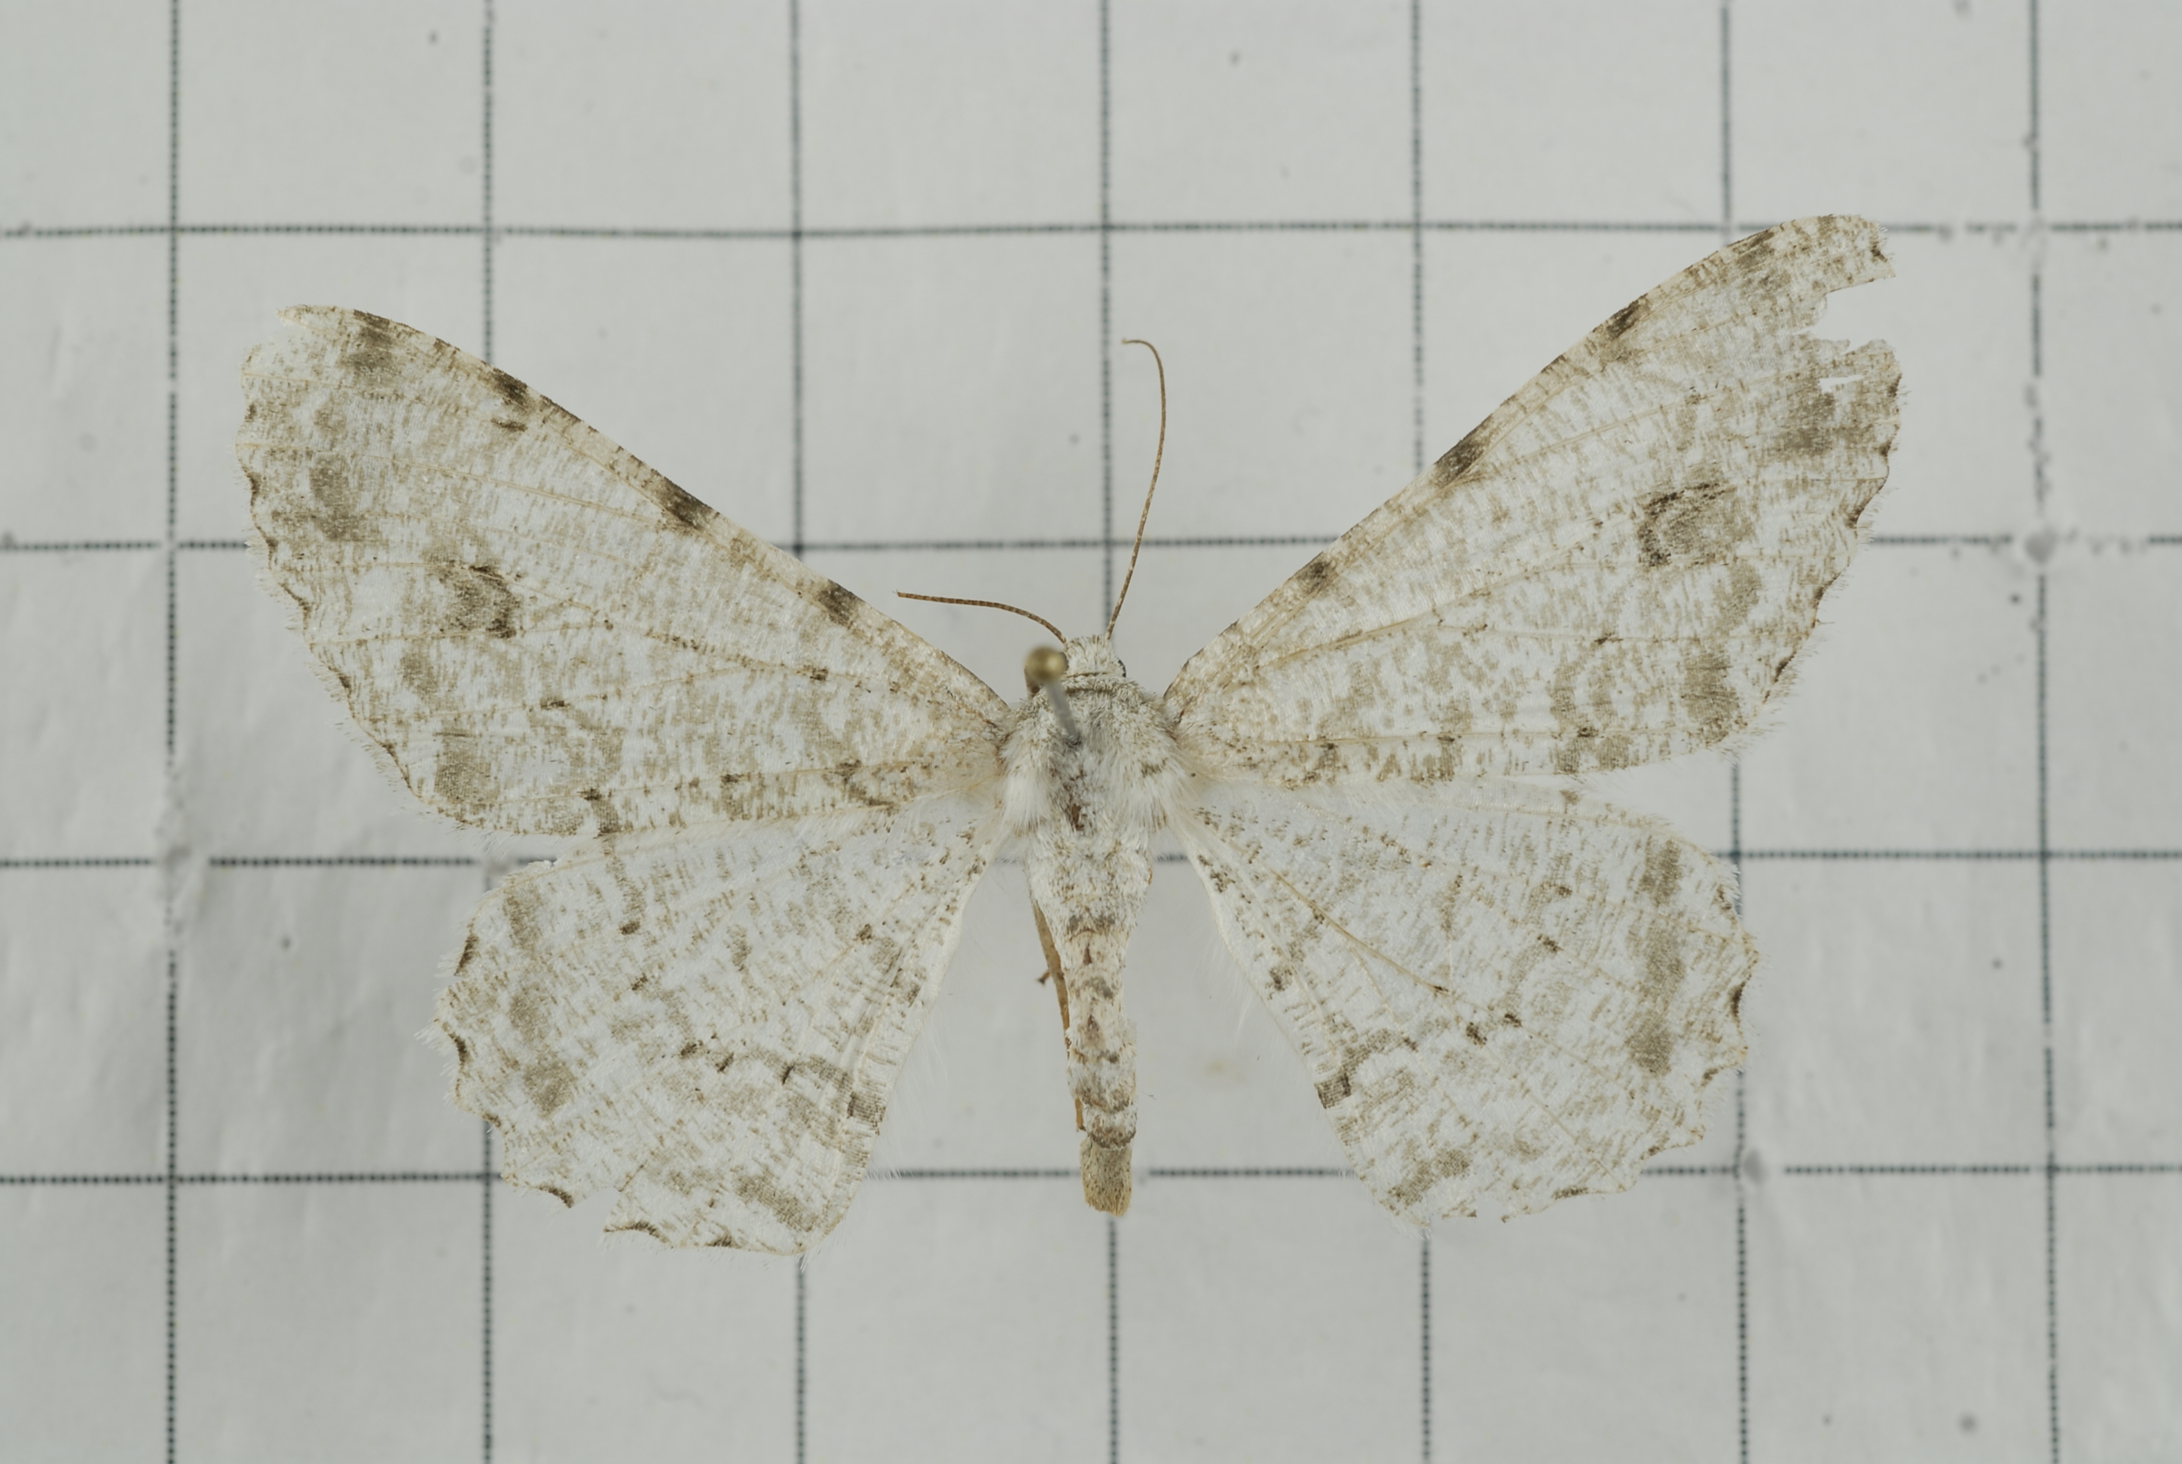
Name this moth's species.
Lassaba parvalbidaria parvalbidaria
